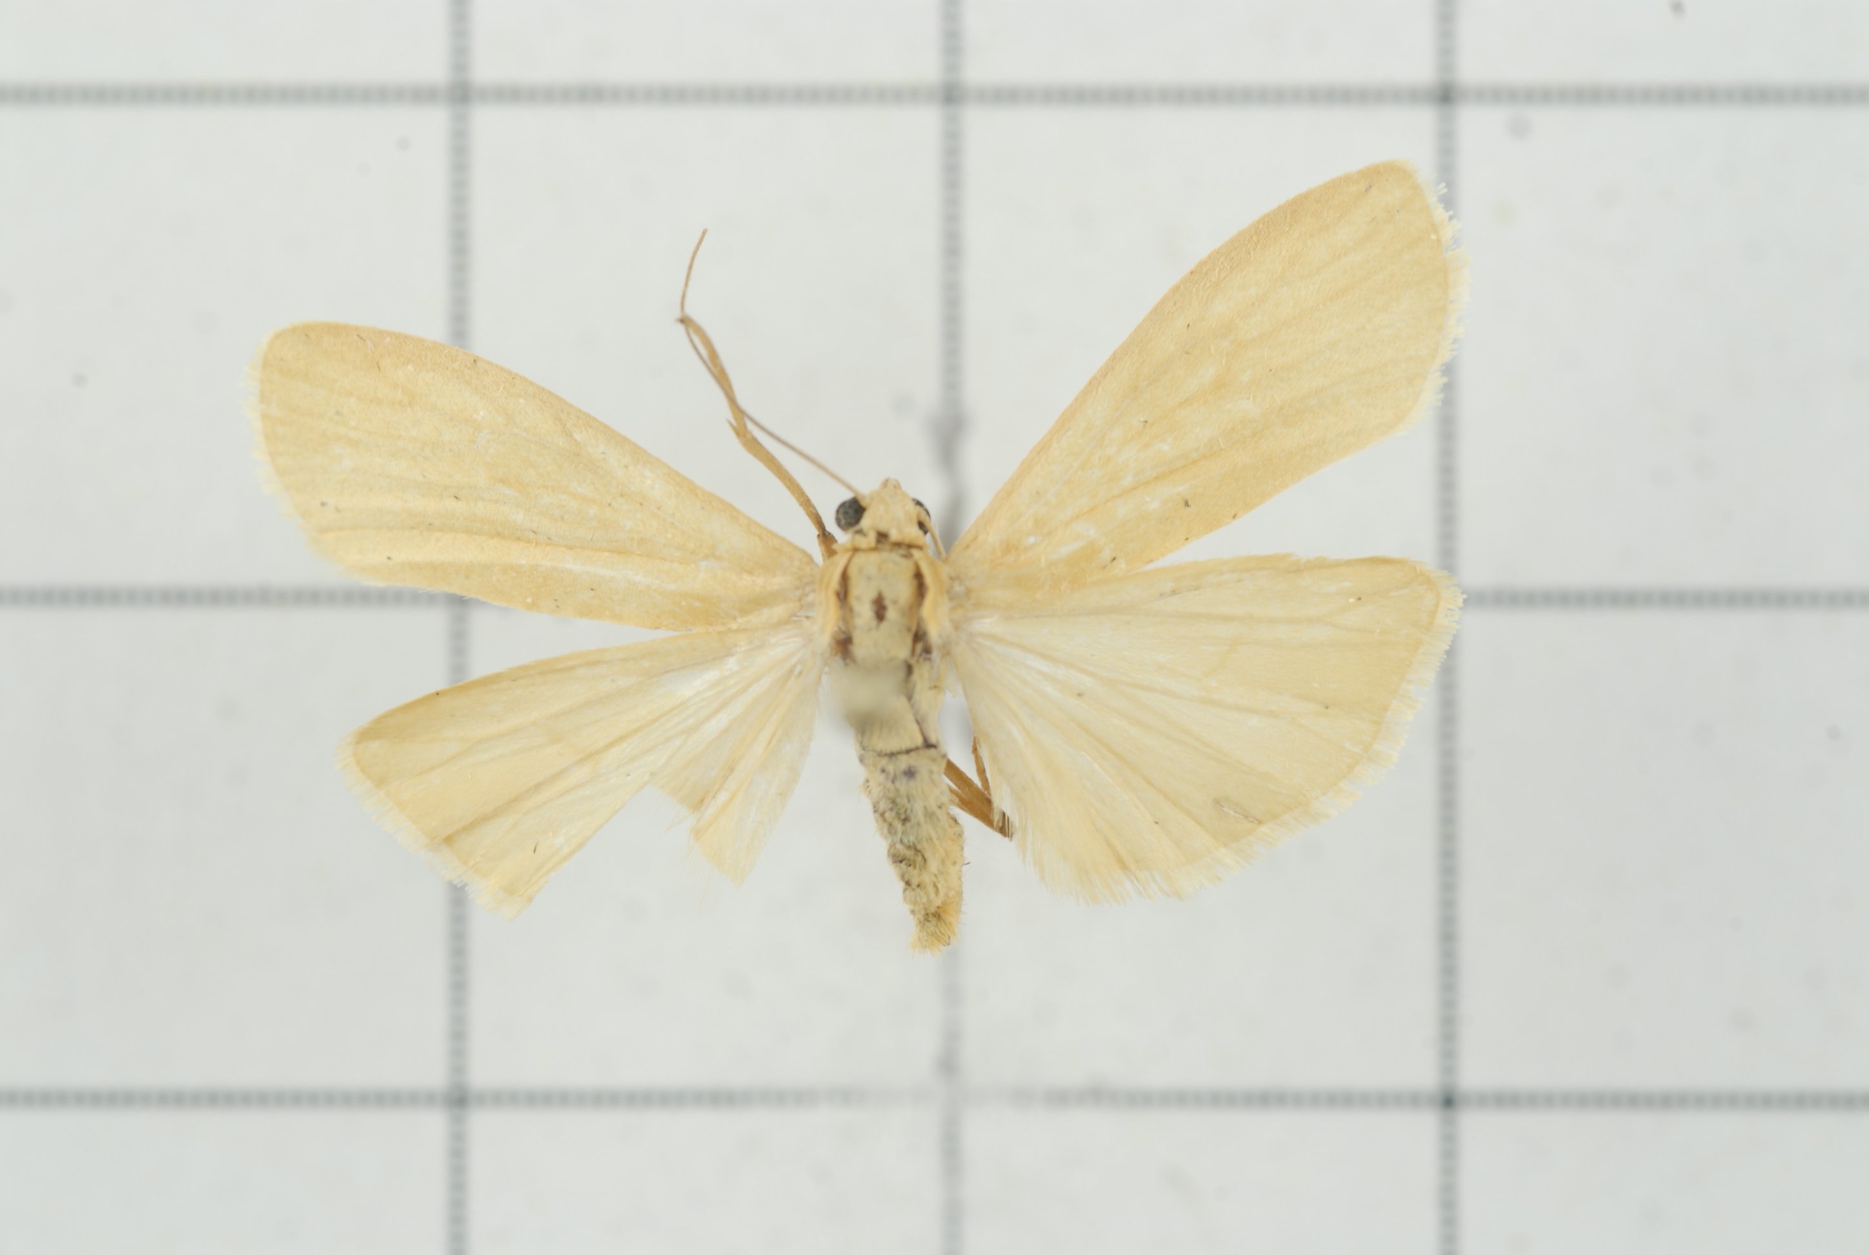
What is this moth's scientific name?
Katha magnata magnata
